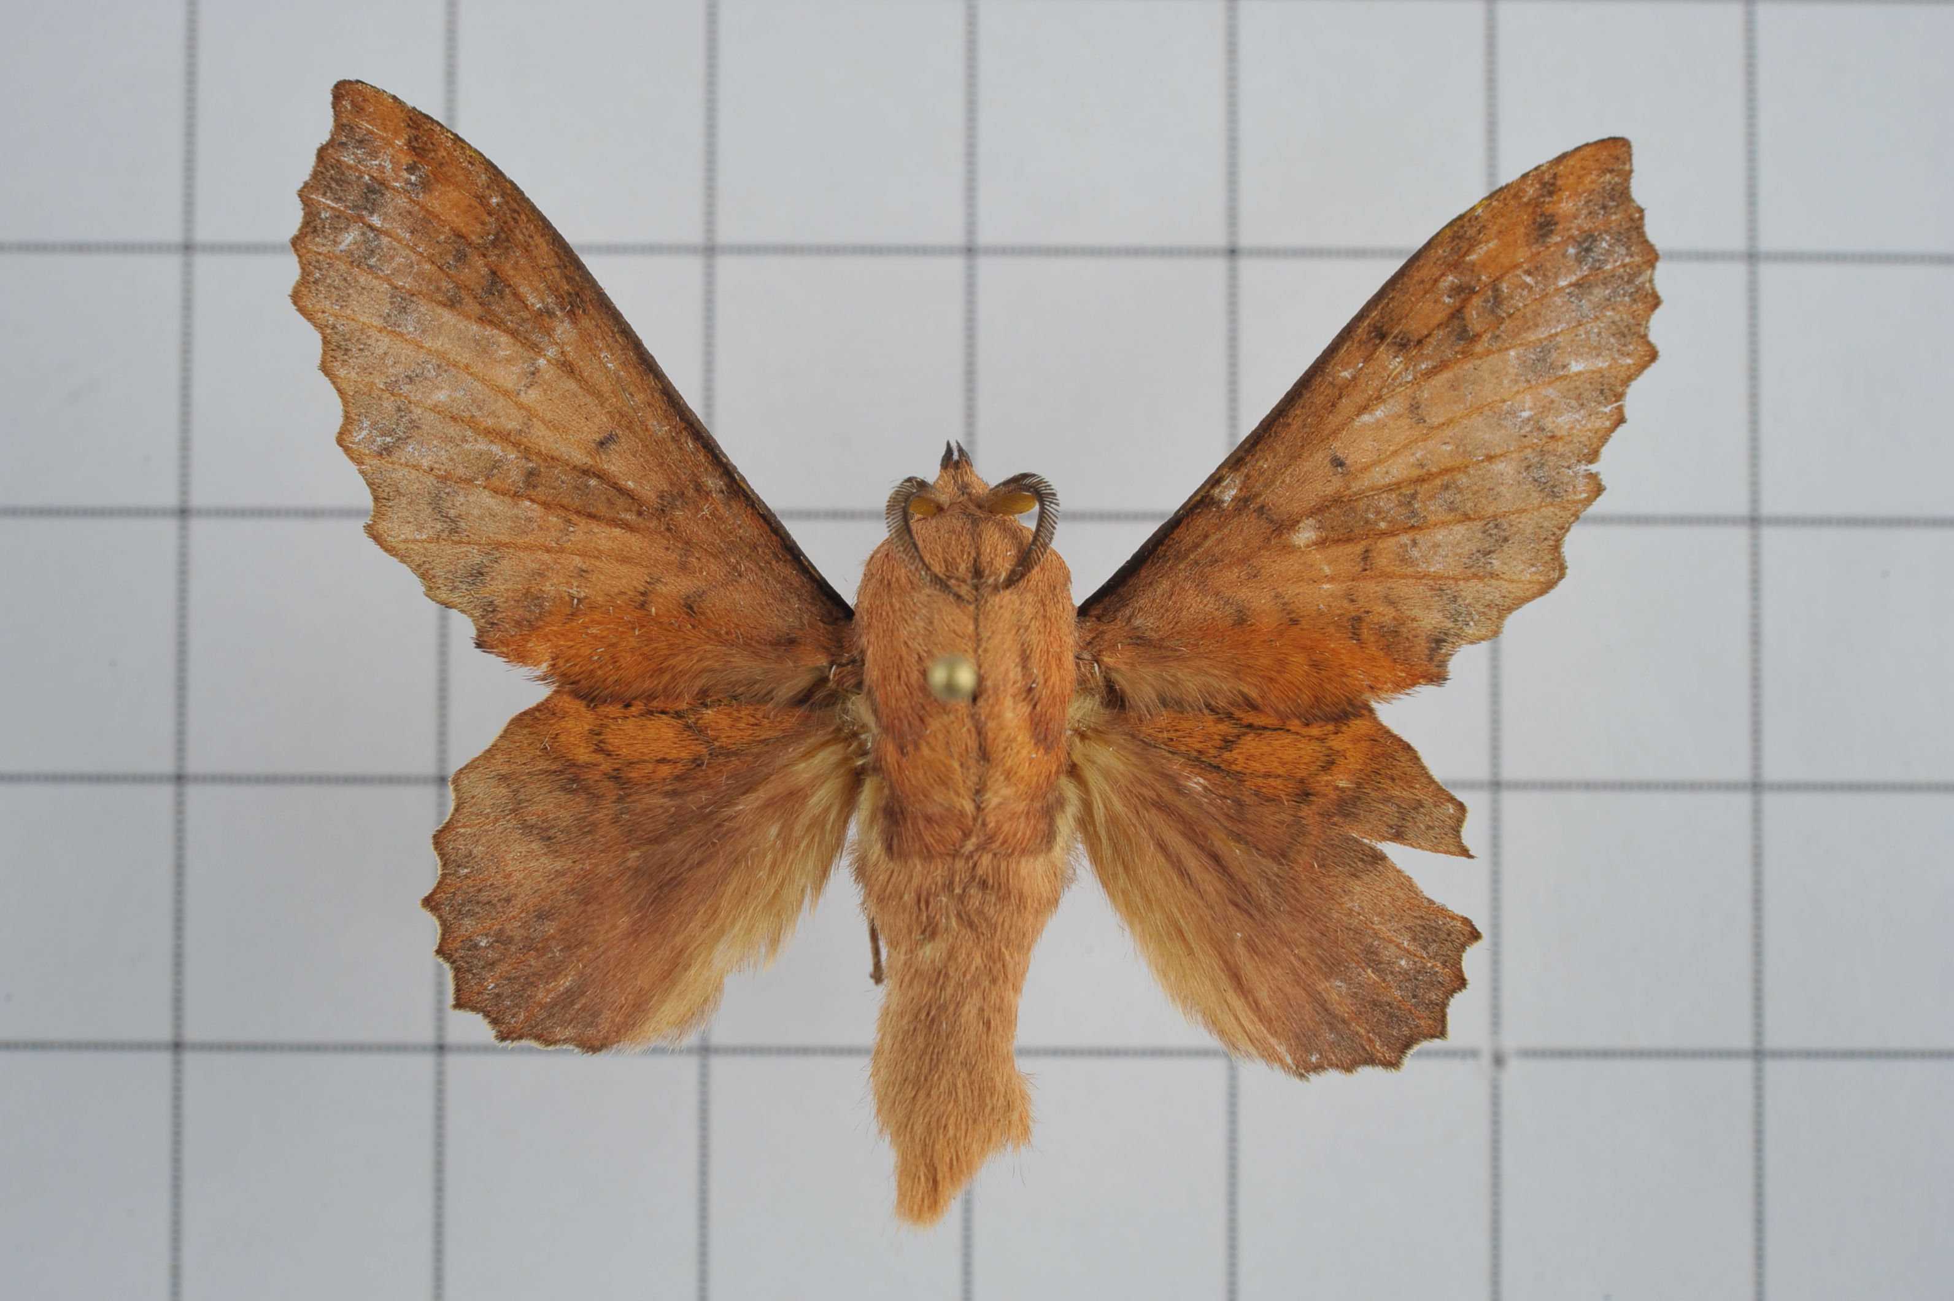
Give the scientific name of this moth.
Gastropacha horishana horishana
